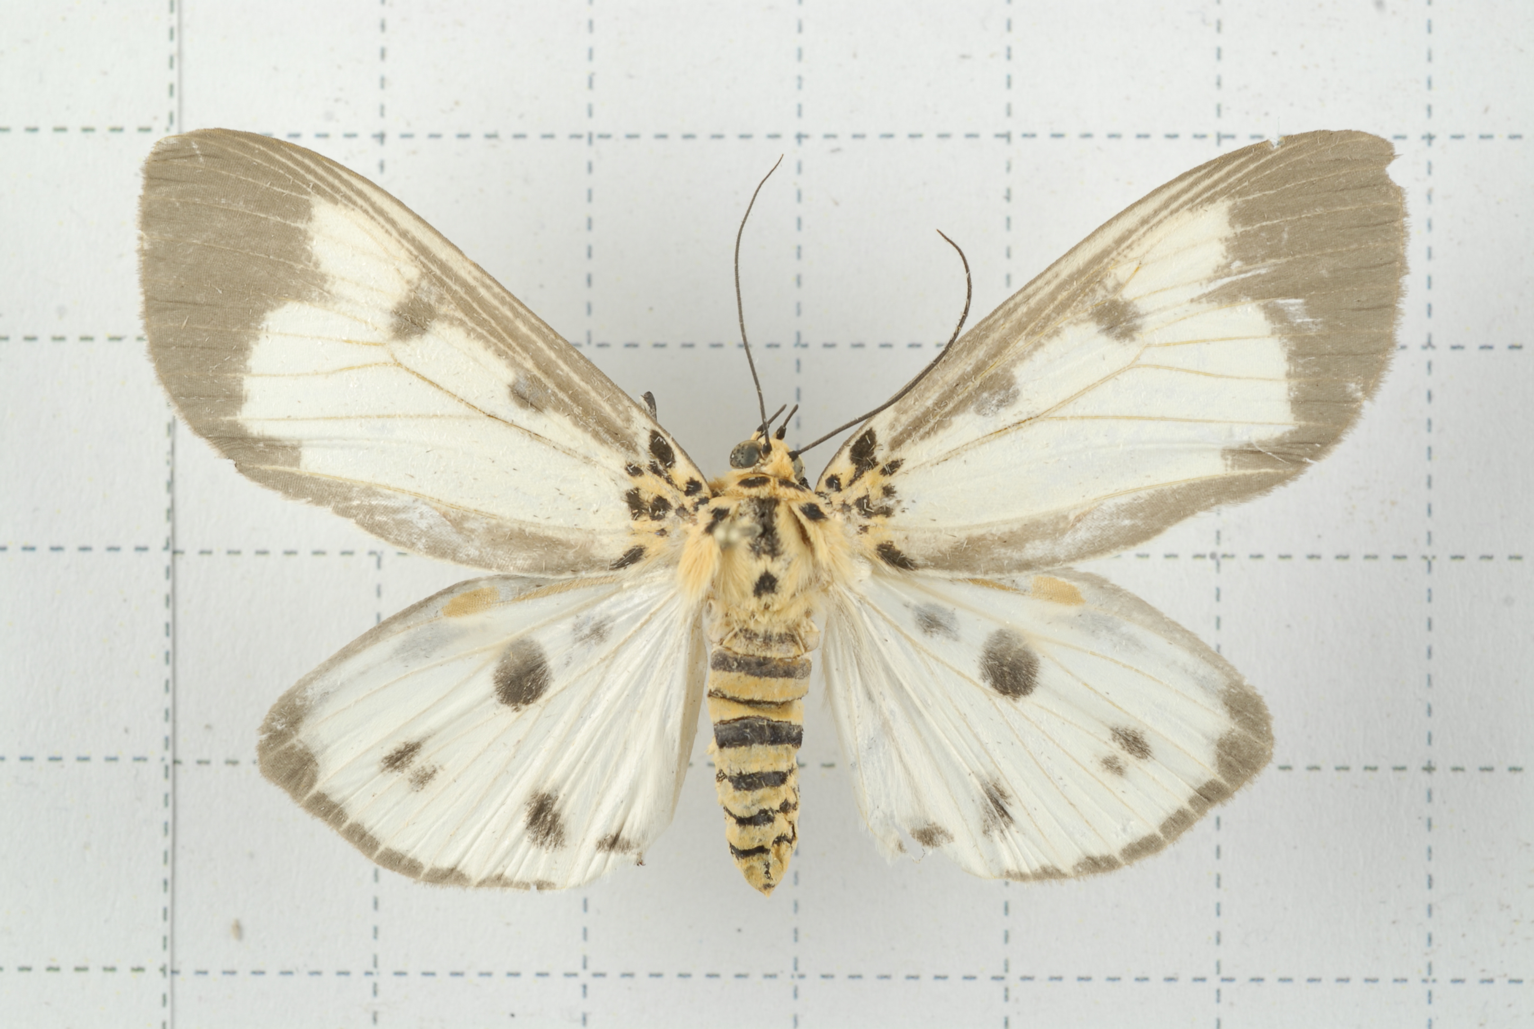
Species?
Asota plana lacteata
